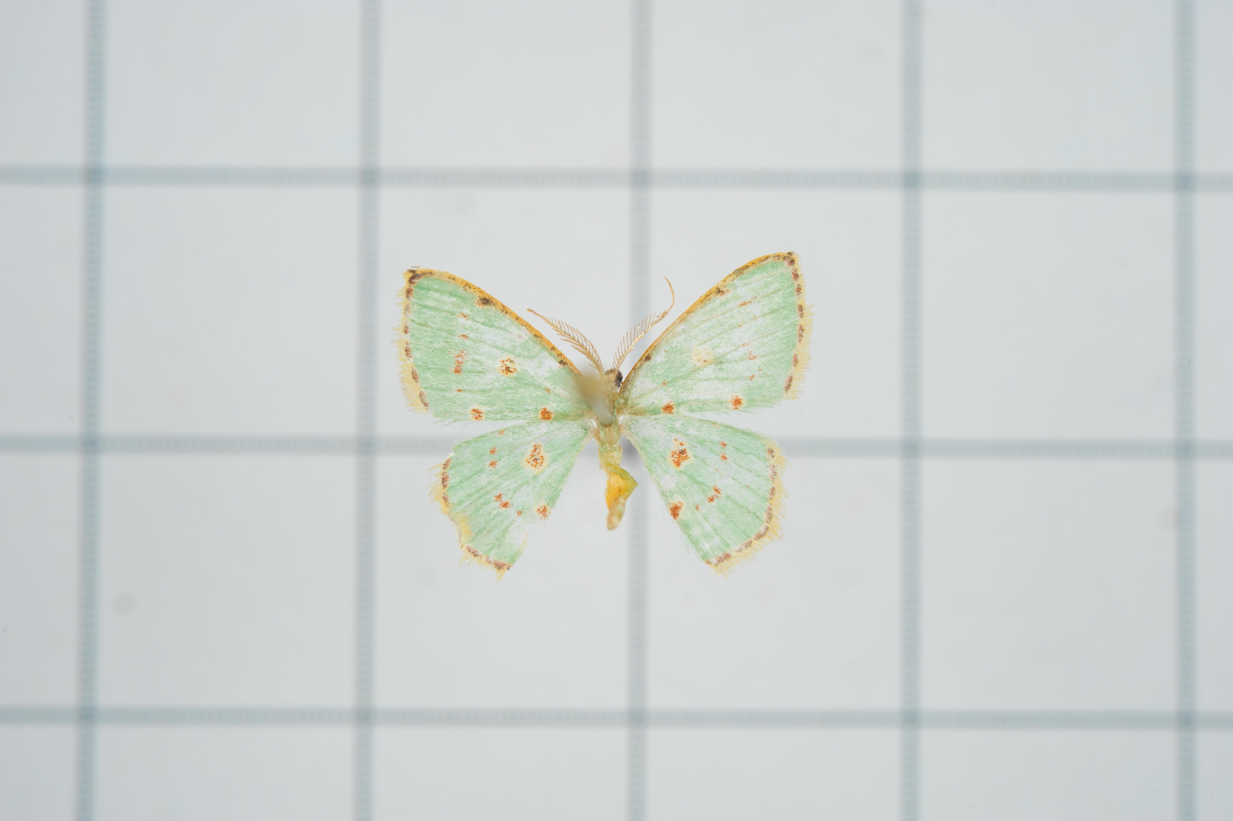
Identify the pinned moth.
Comostola laesaria
